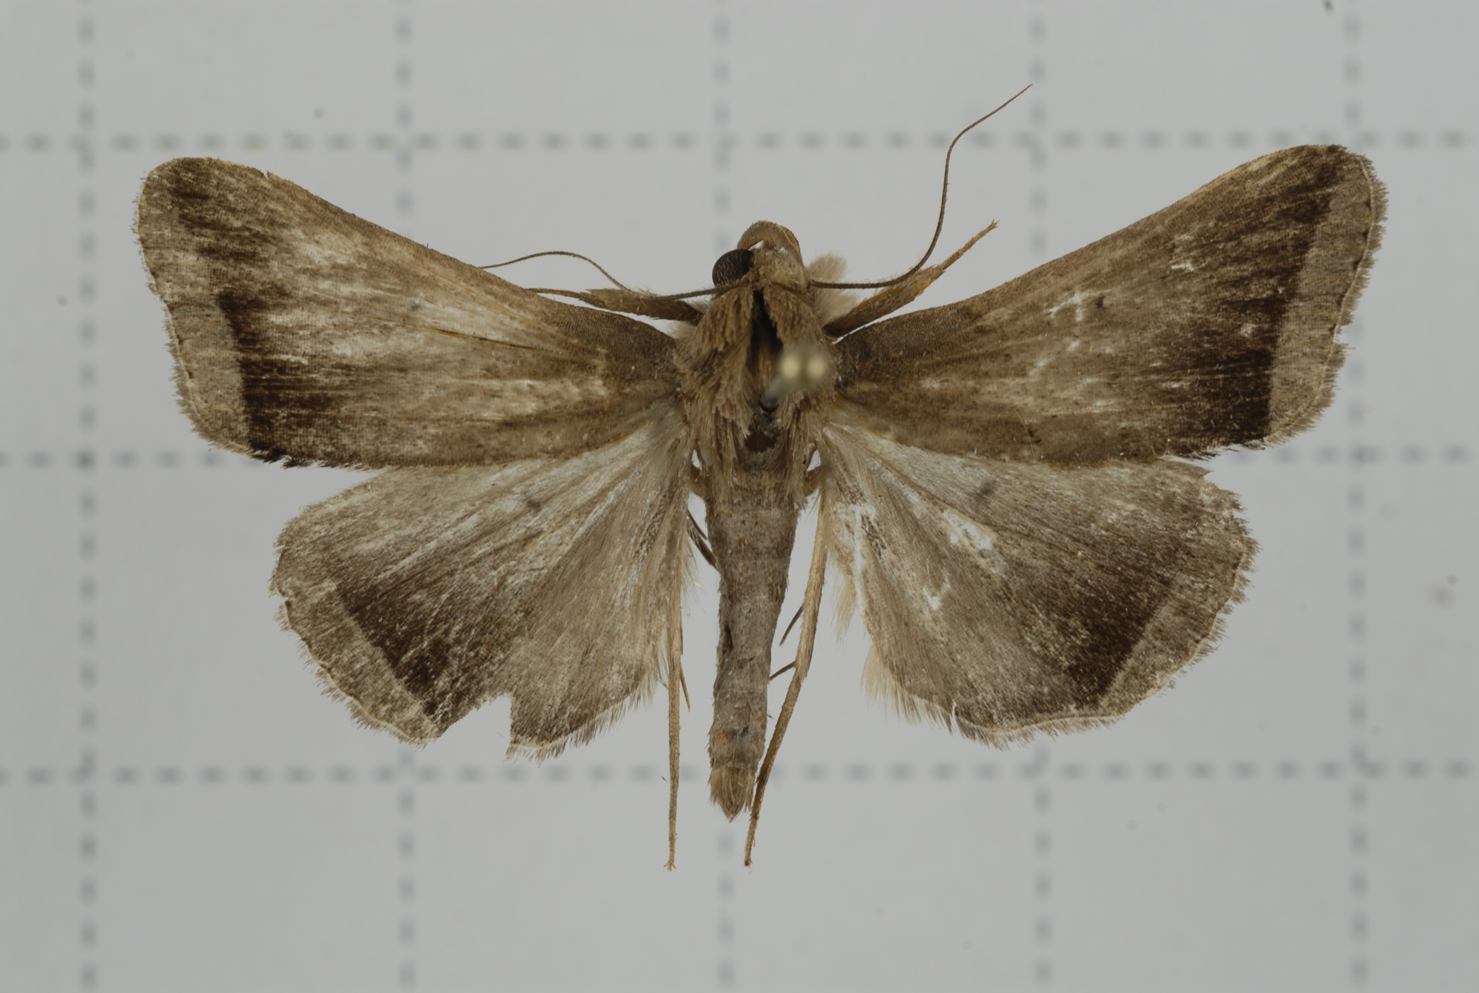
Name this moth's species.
Simplicia bimarginata
